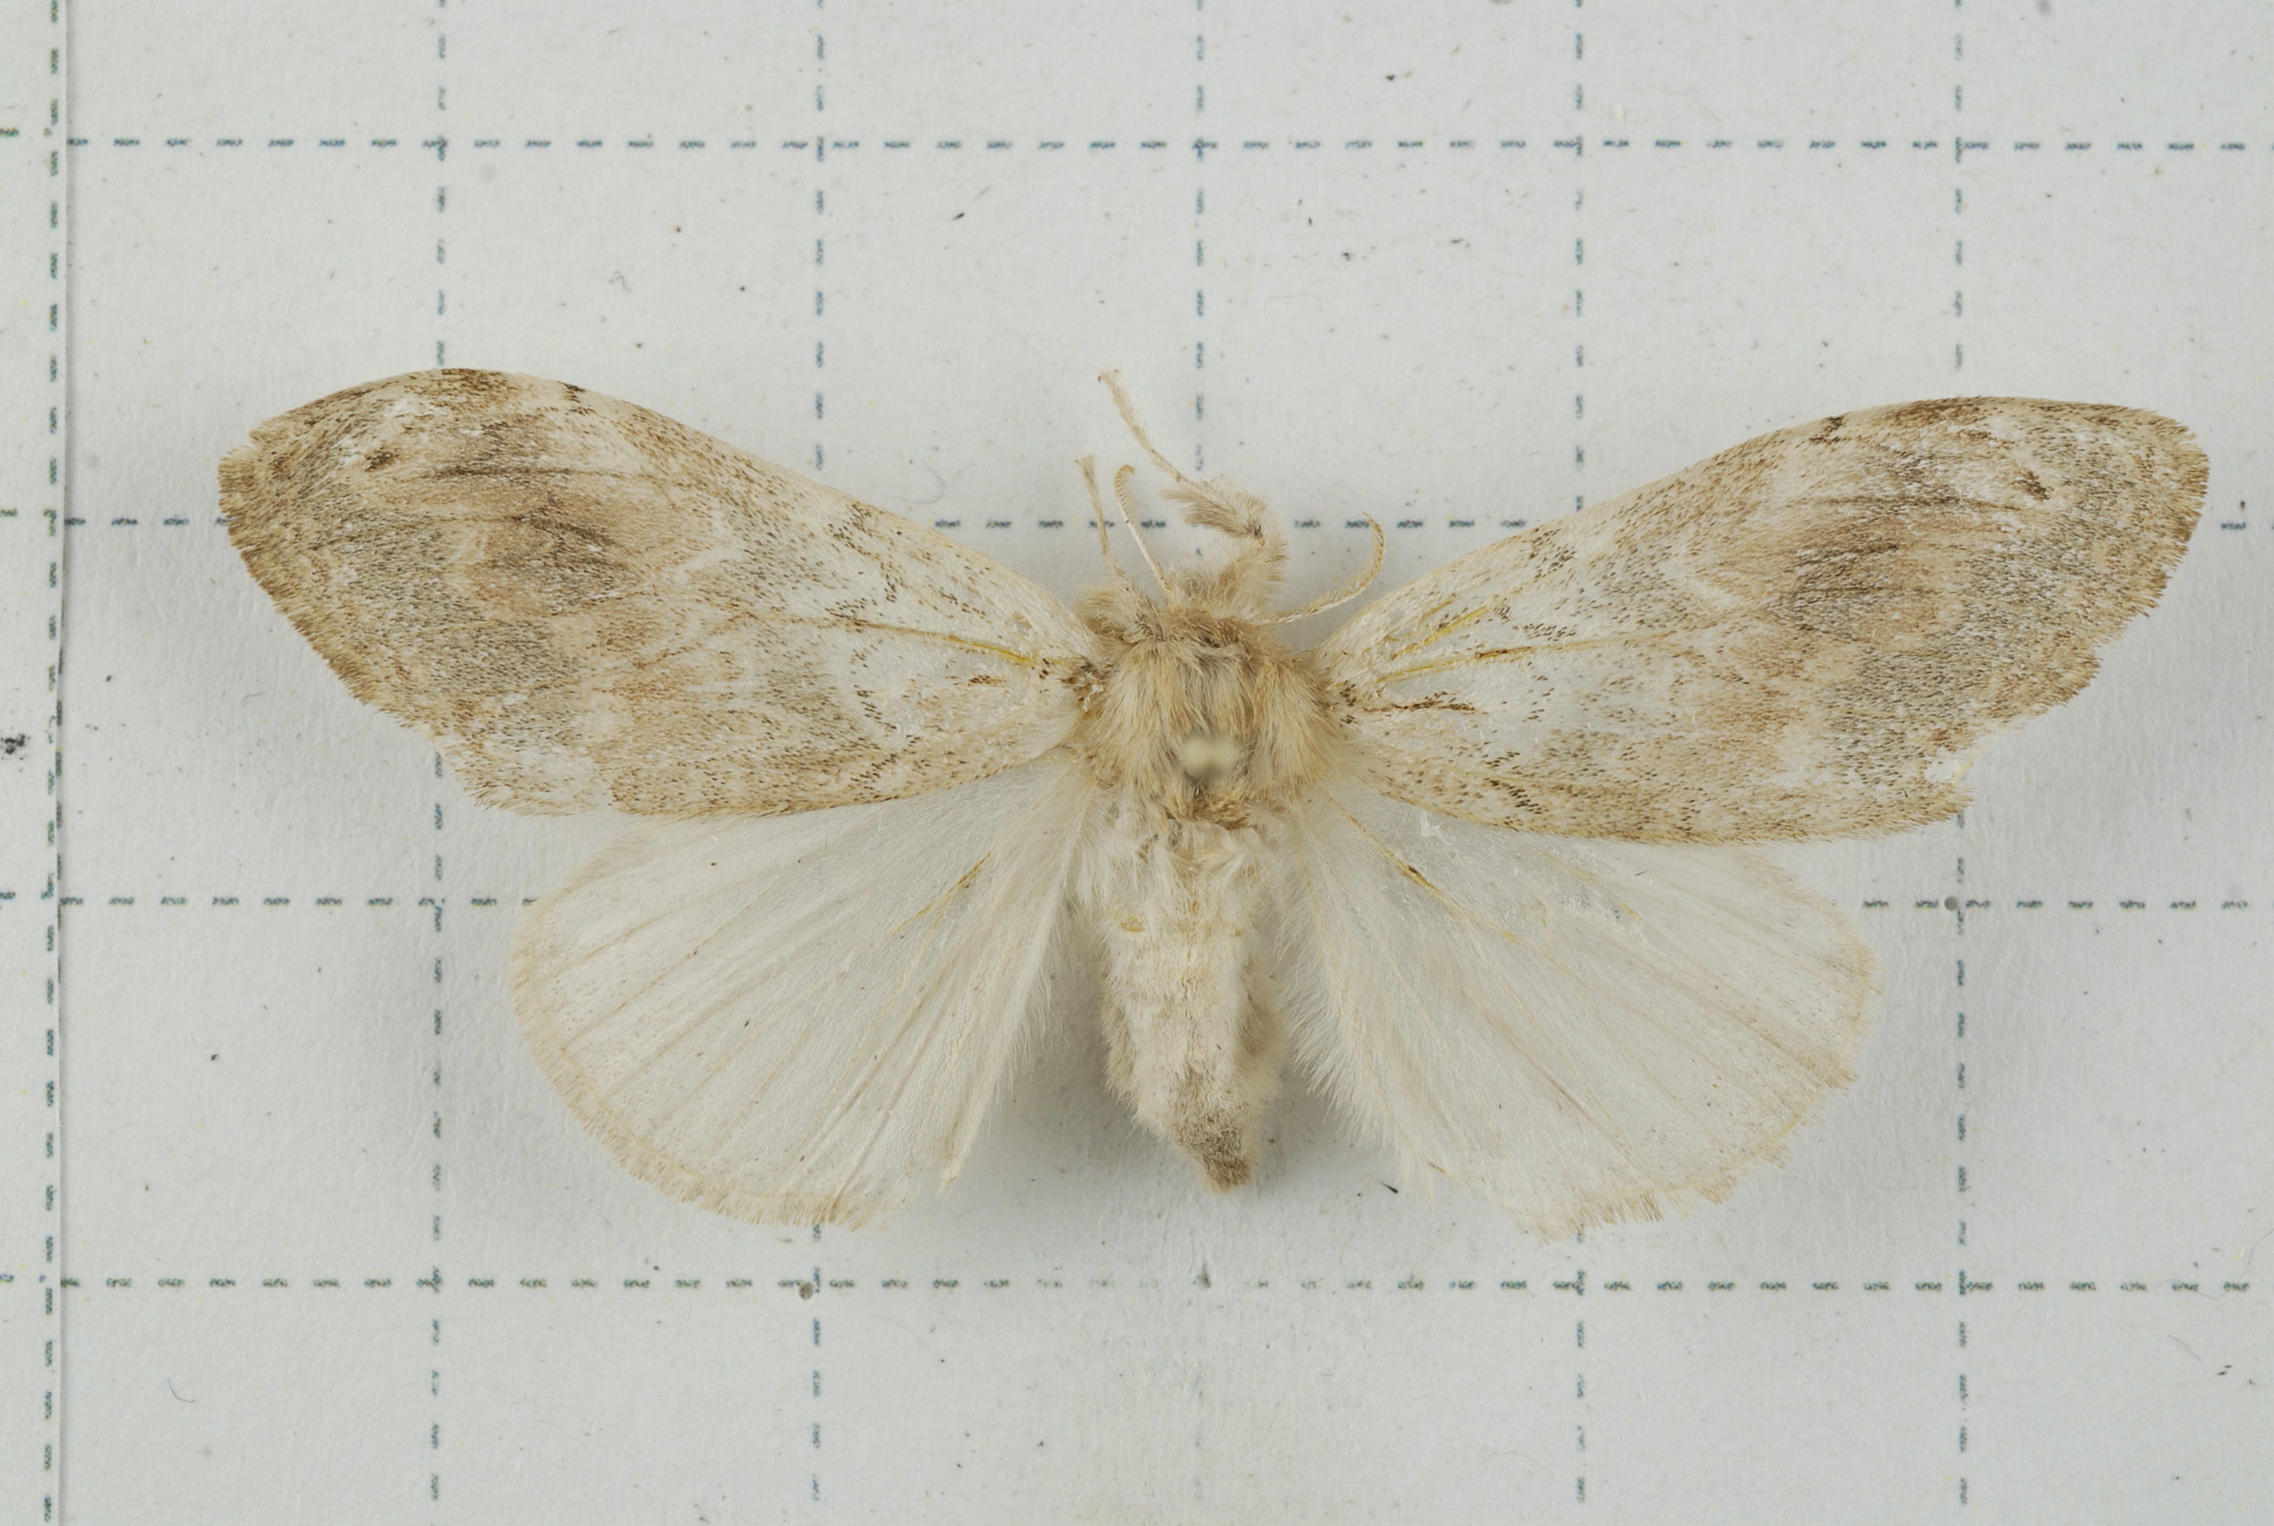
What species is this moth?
Olene dudgeoni
